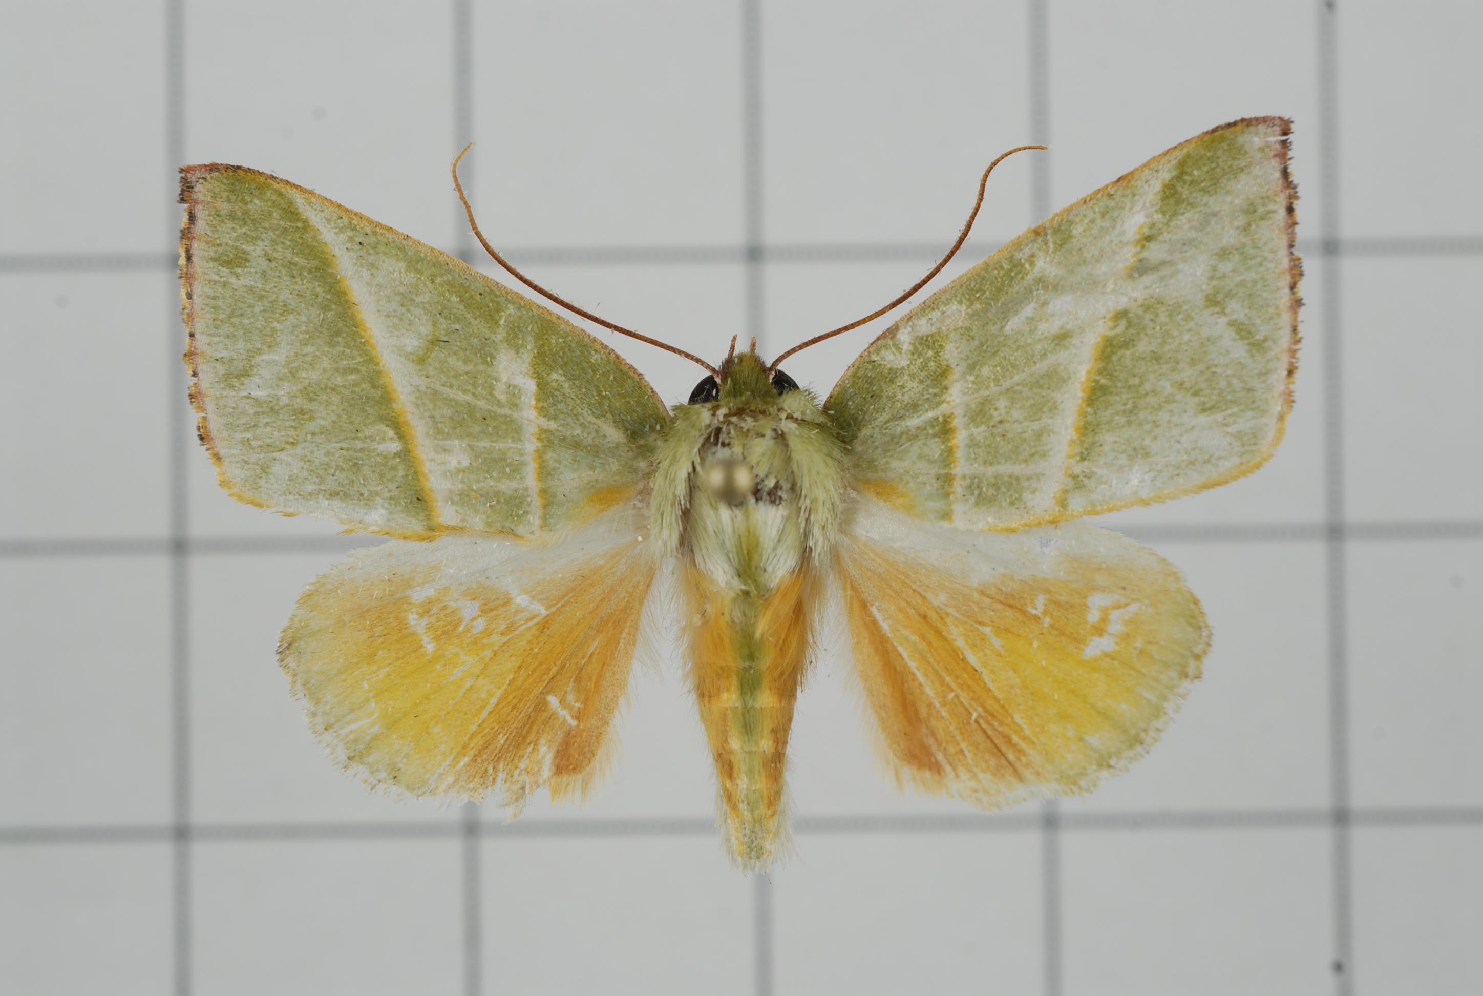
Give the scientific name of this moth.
Hylophilodes tsukusensis
